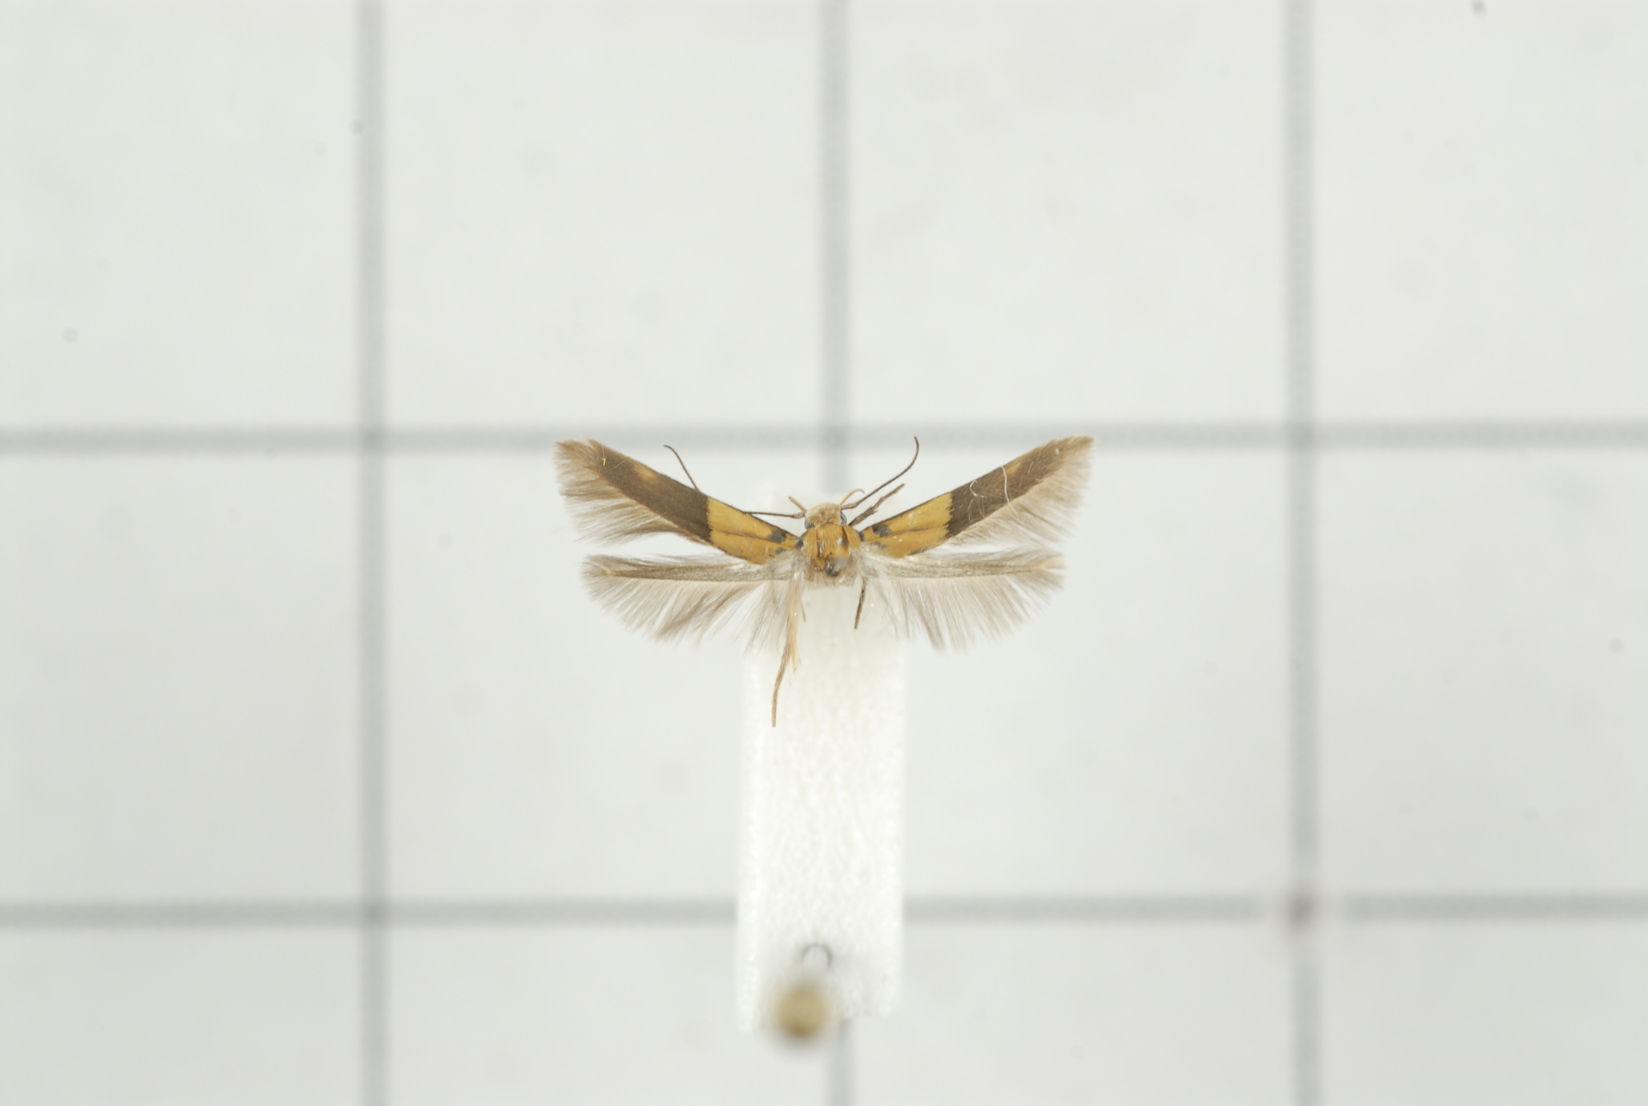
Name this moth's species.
Stathmopoda auriferella
